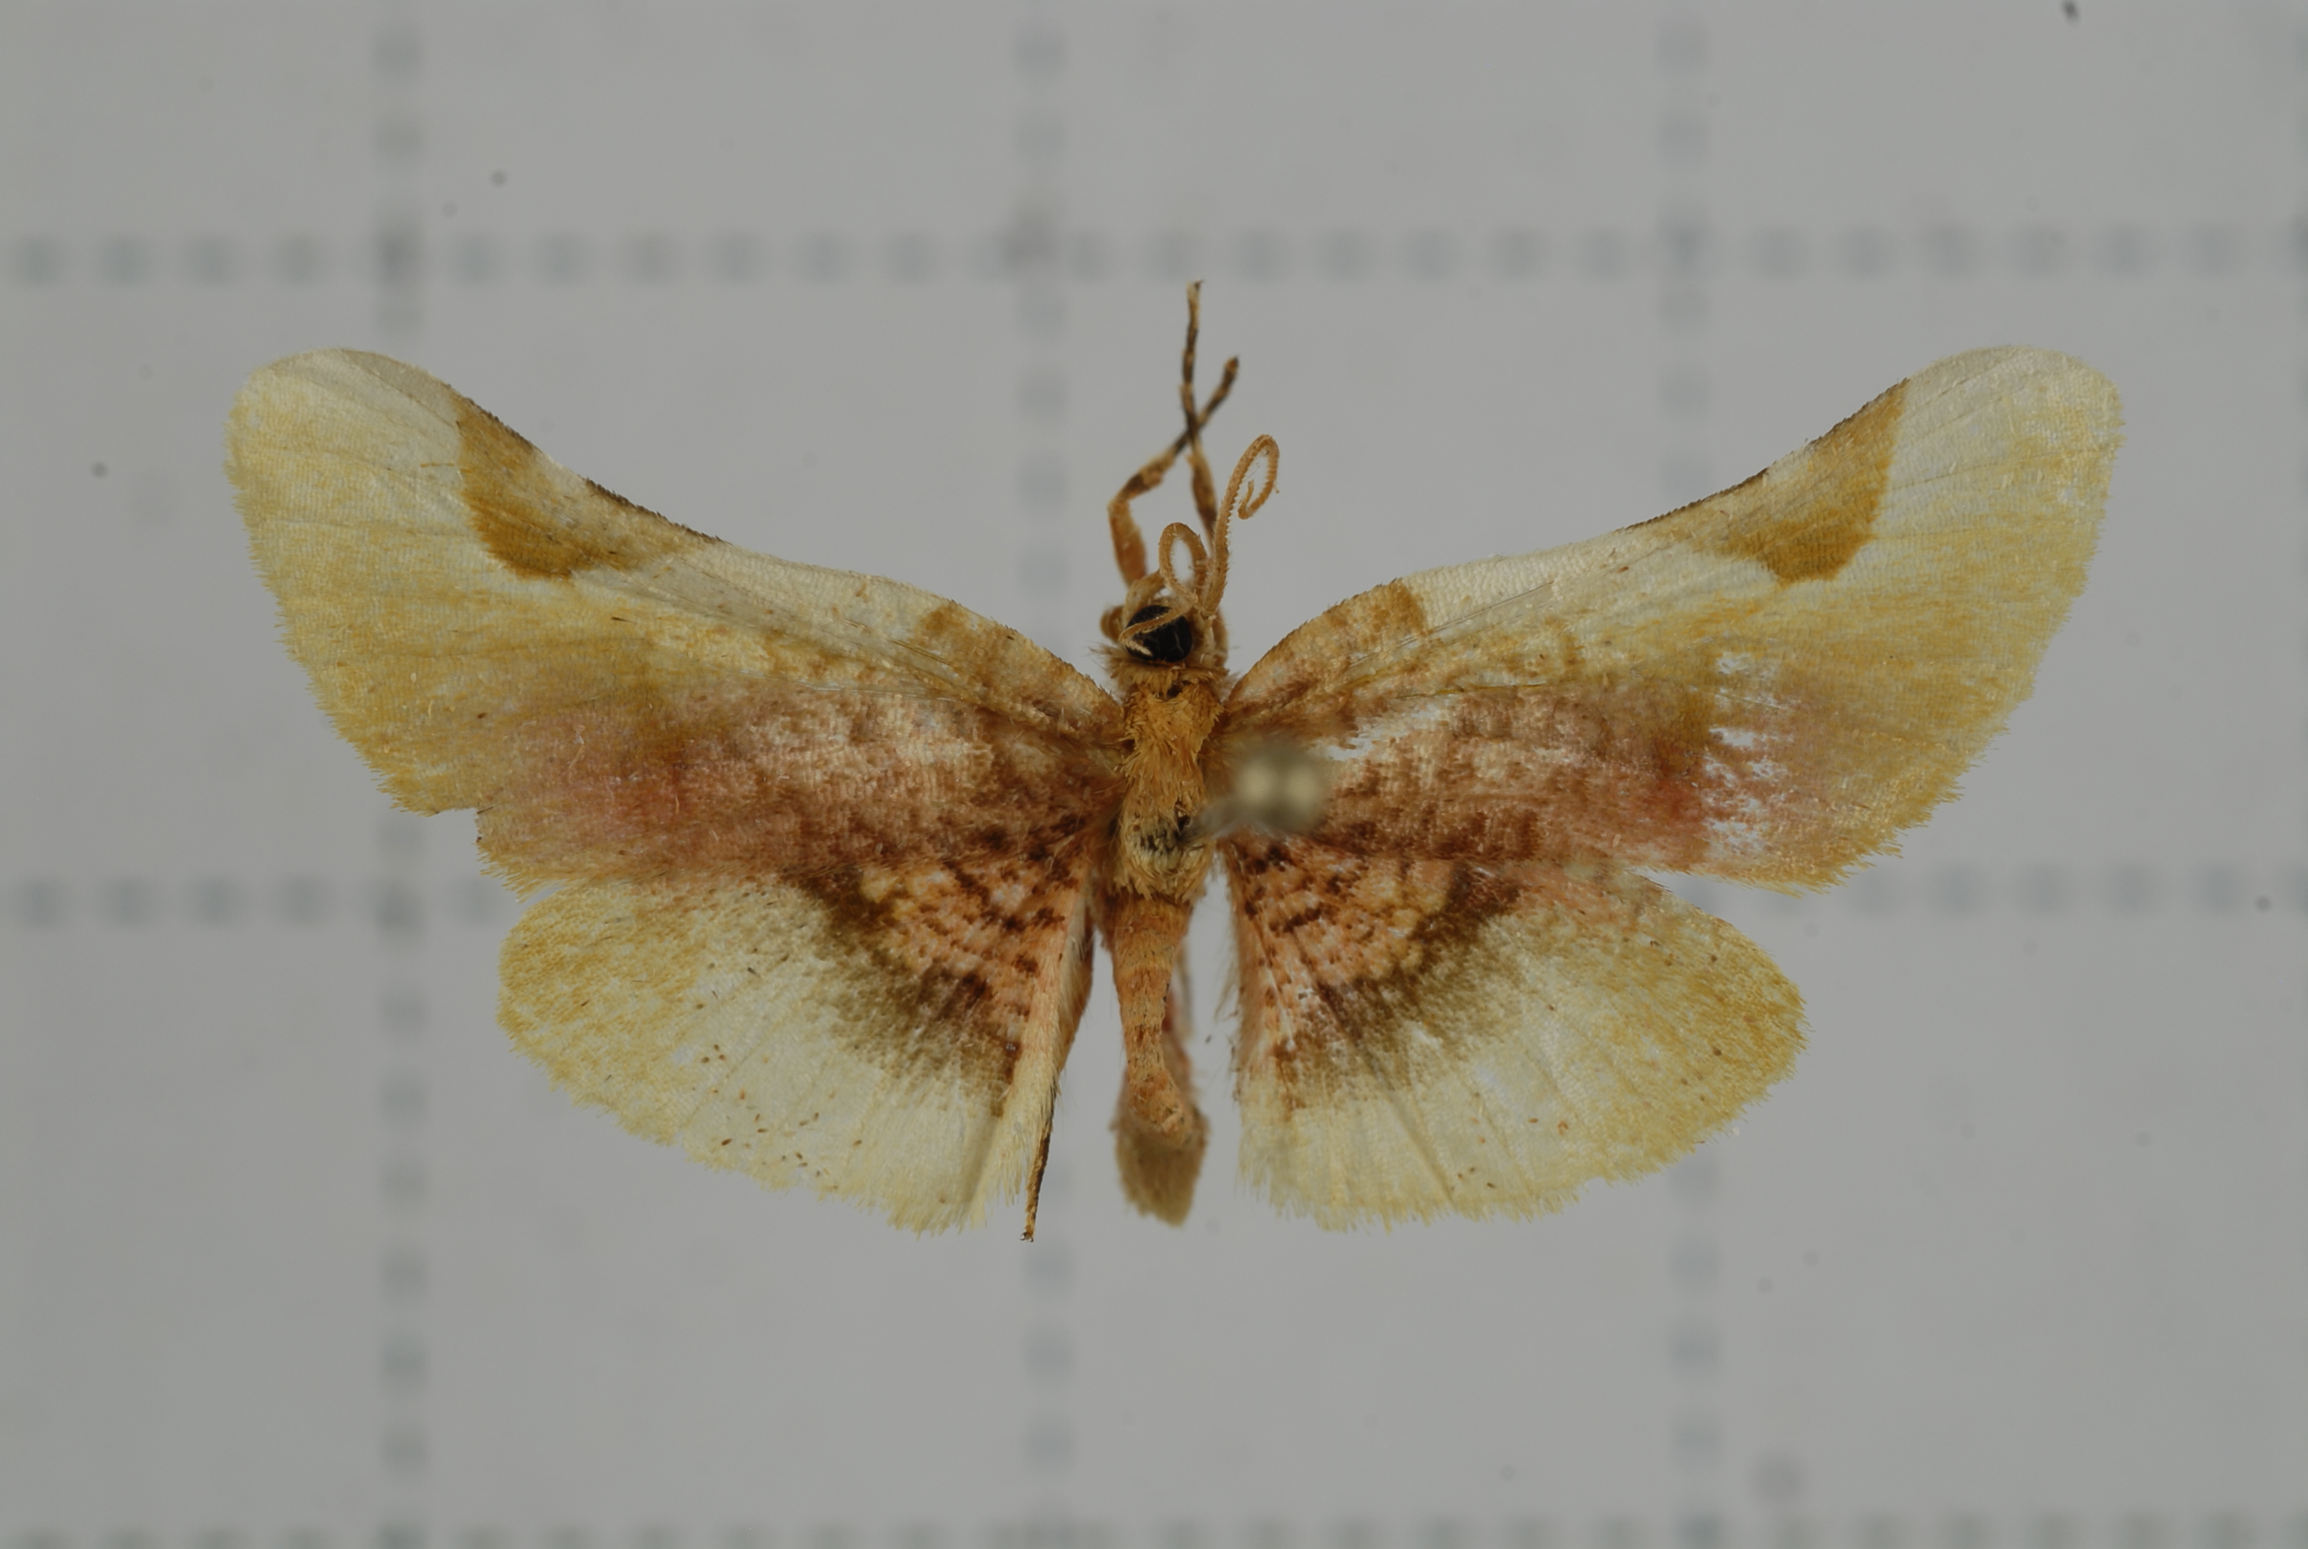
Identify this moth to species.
Pyrinioides sinuosus
